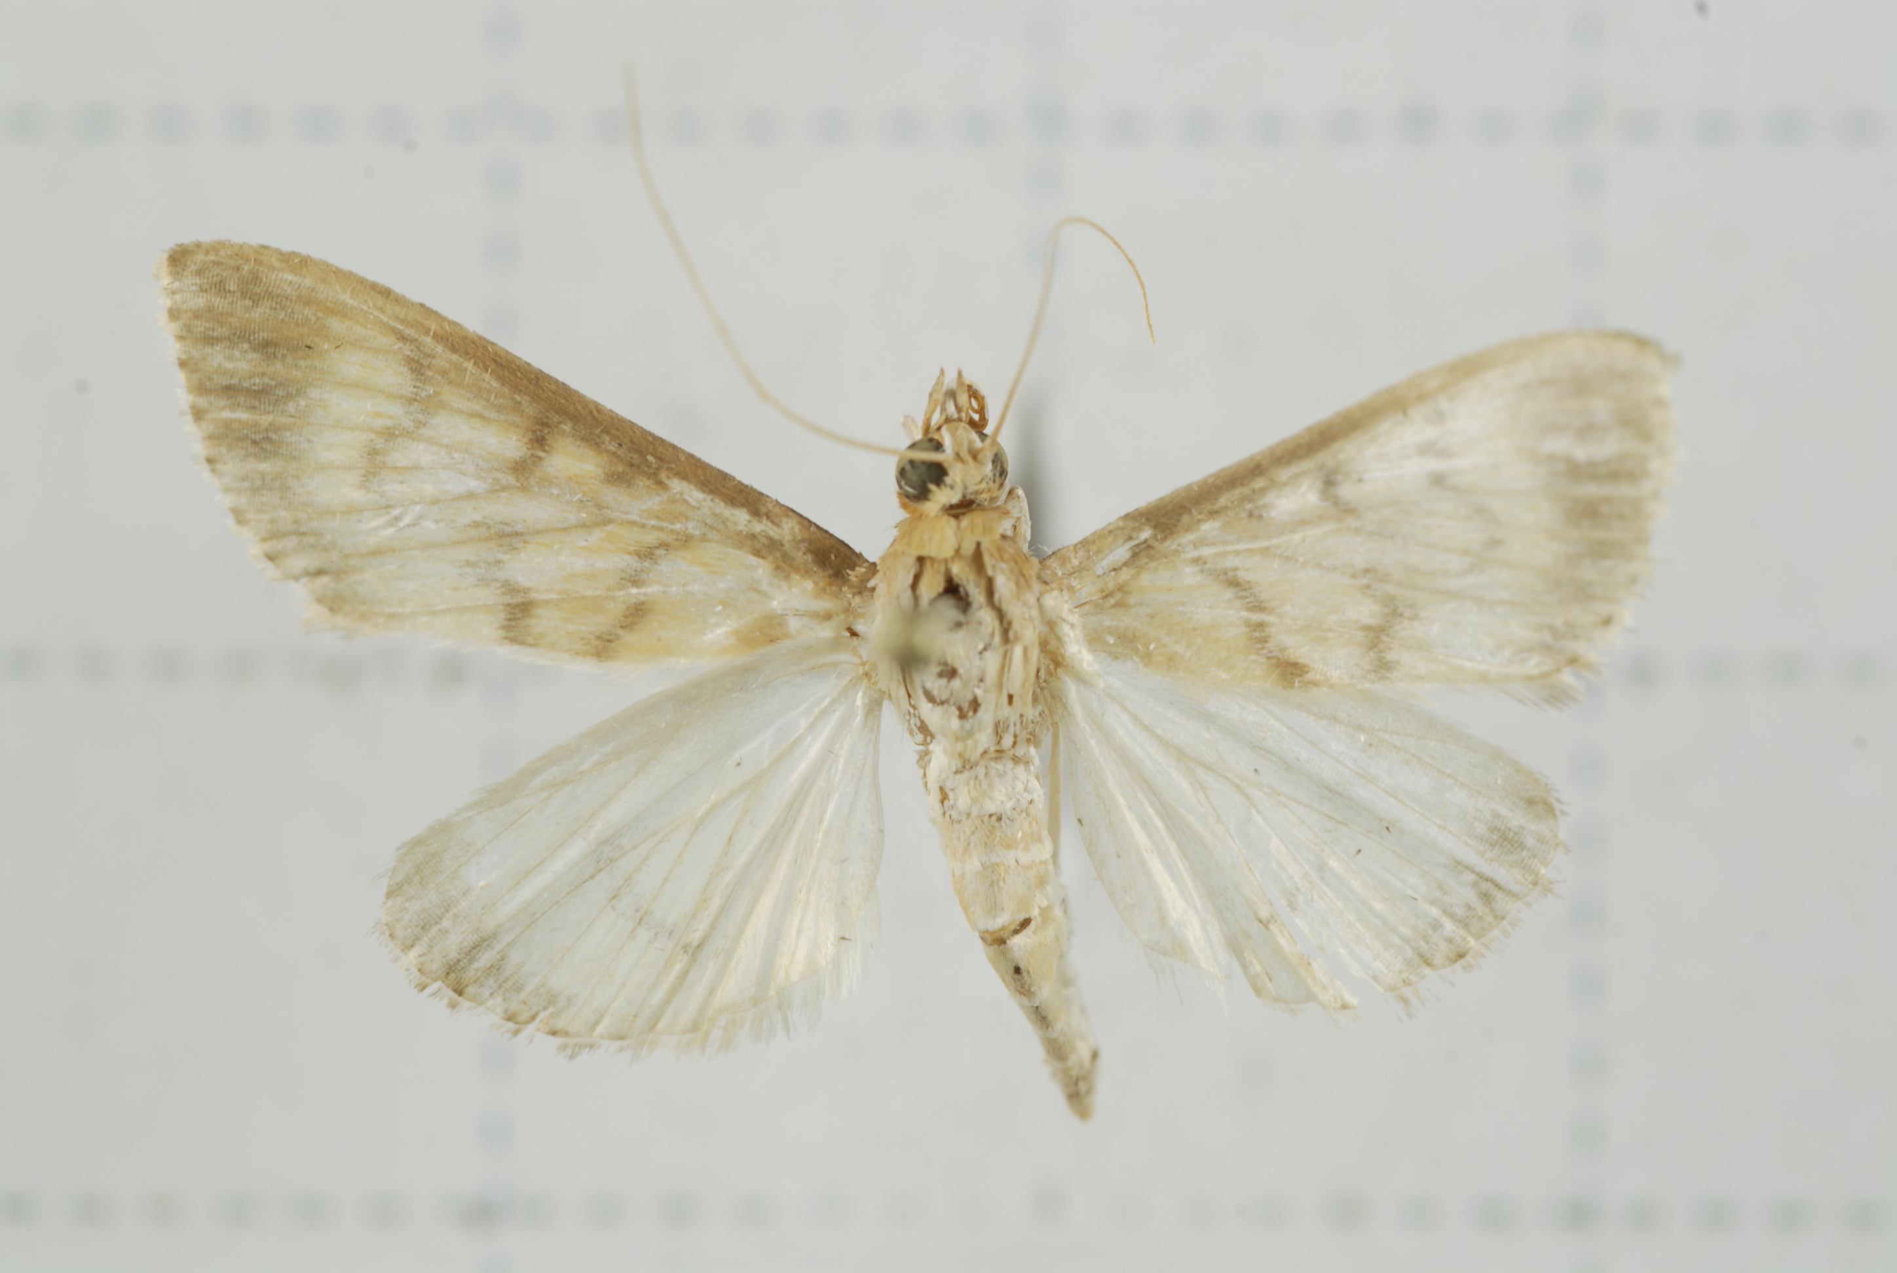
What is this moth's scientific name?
Crypsiptya coclesalis
